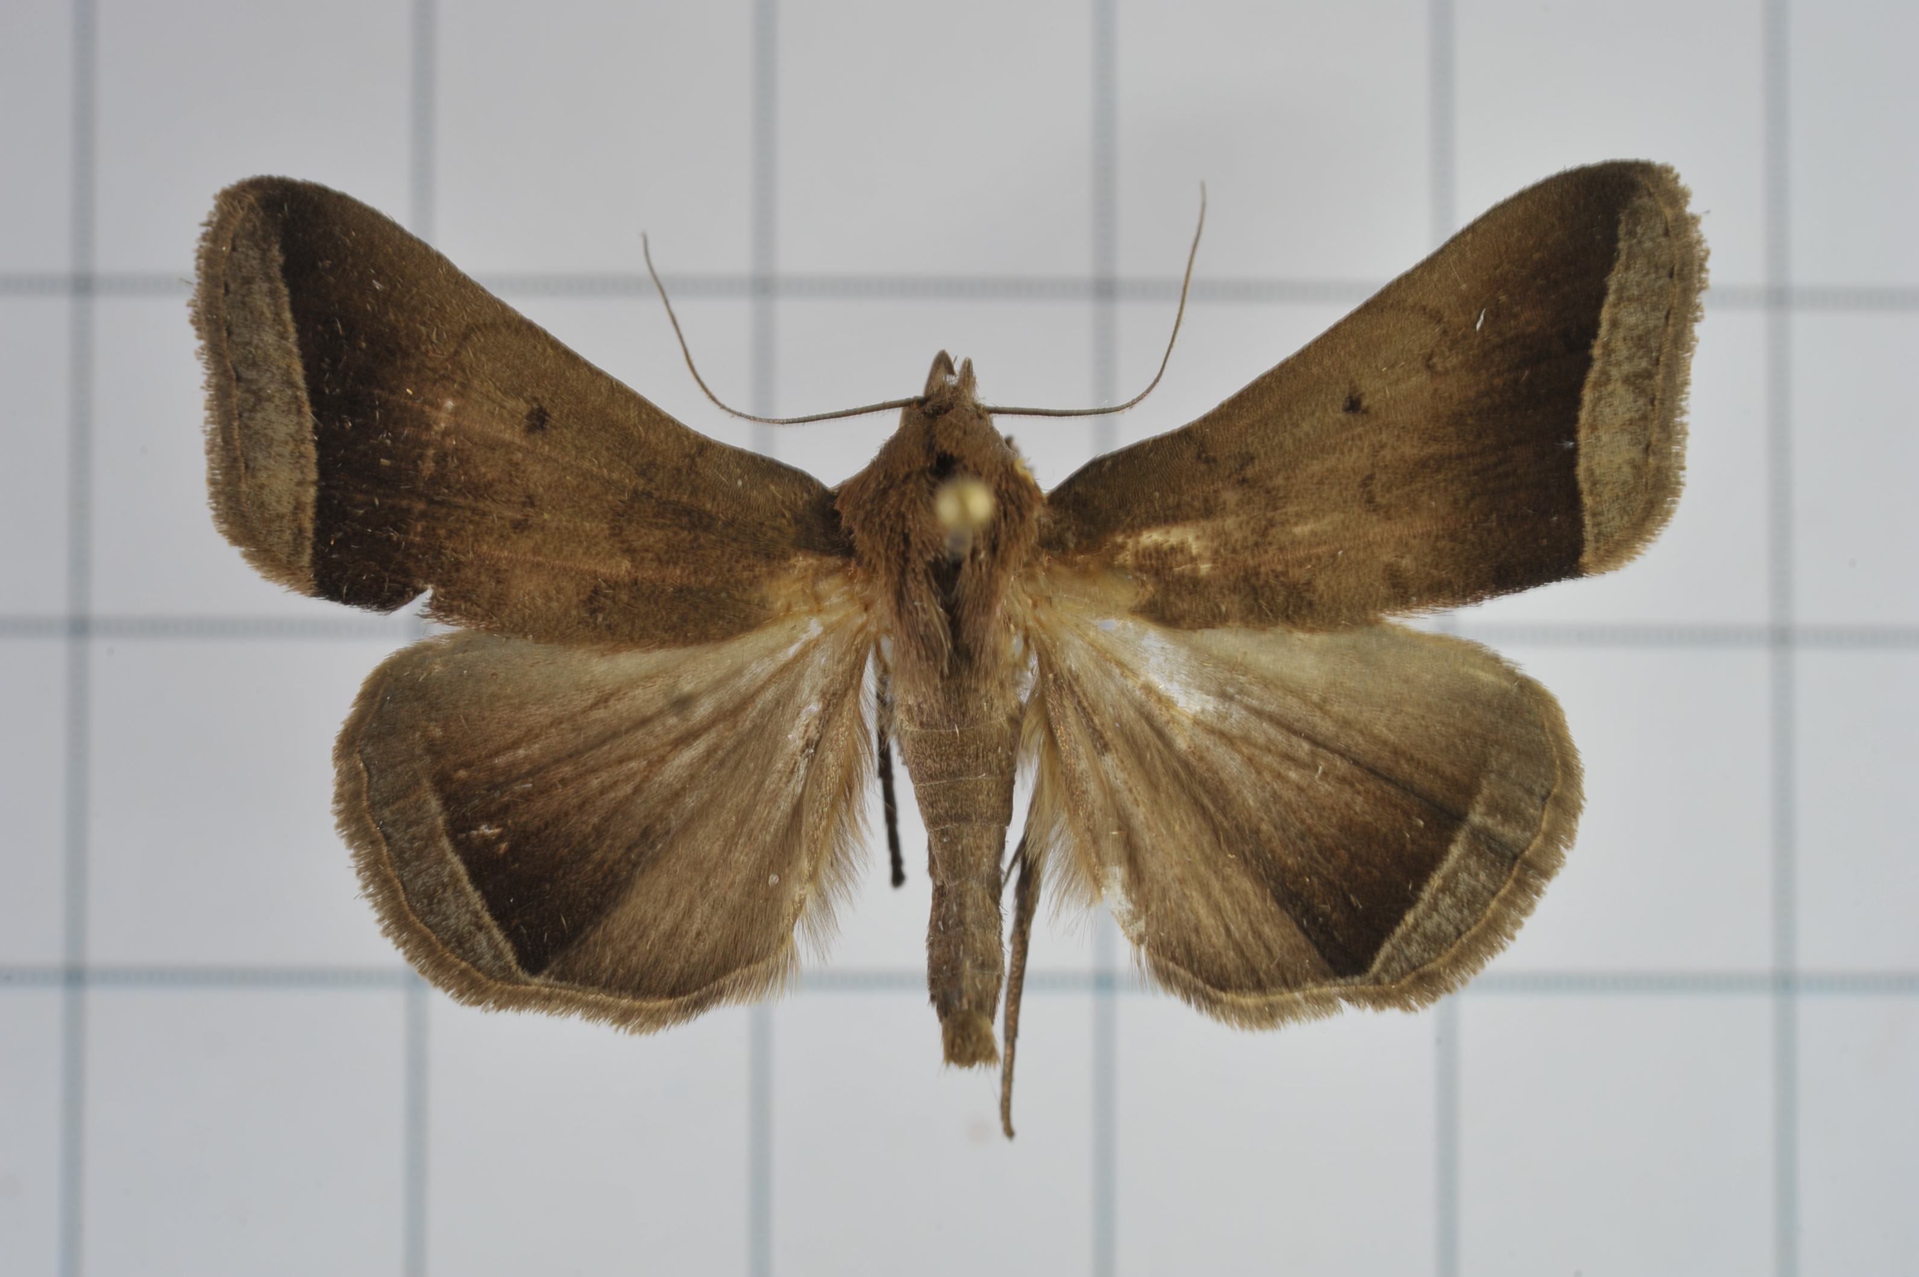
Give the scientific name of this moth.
Simplicia bimarginata
